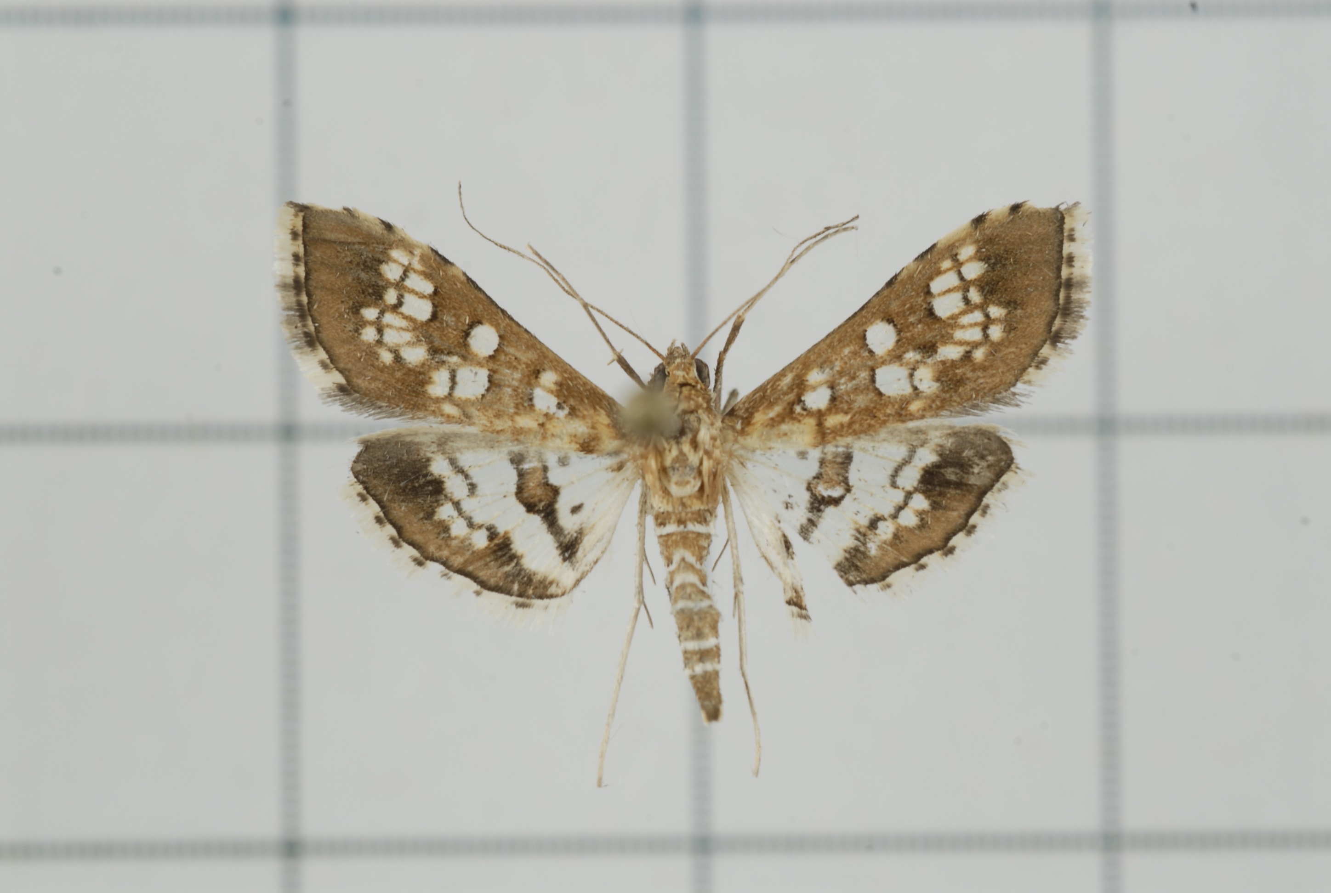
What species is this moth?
Sameodes cancellalis
